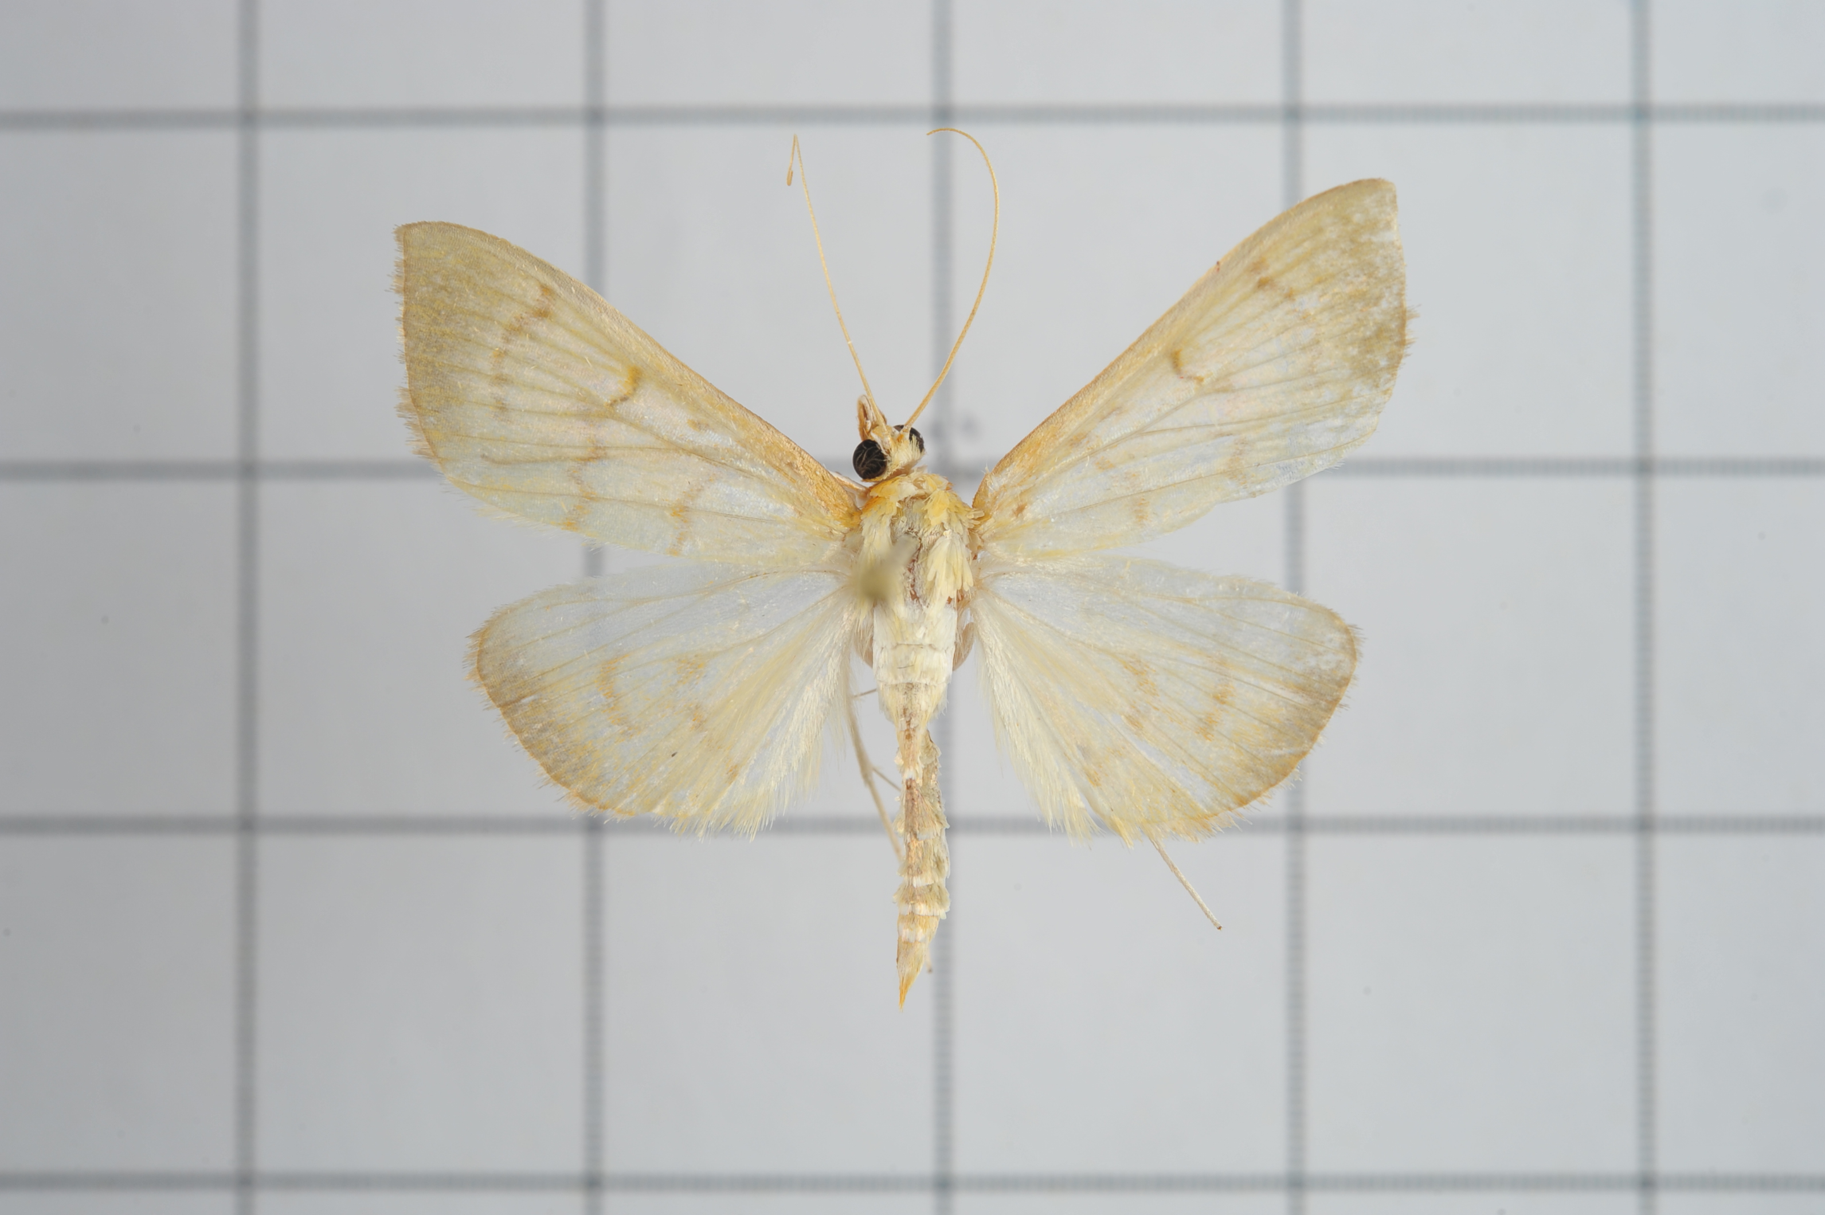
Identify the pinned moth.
Crypsiptya coclesalis
